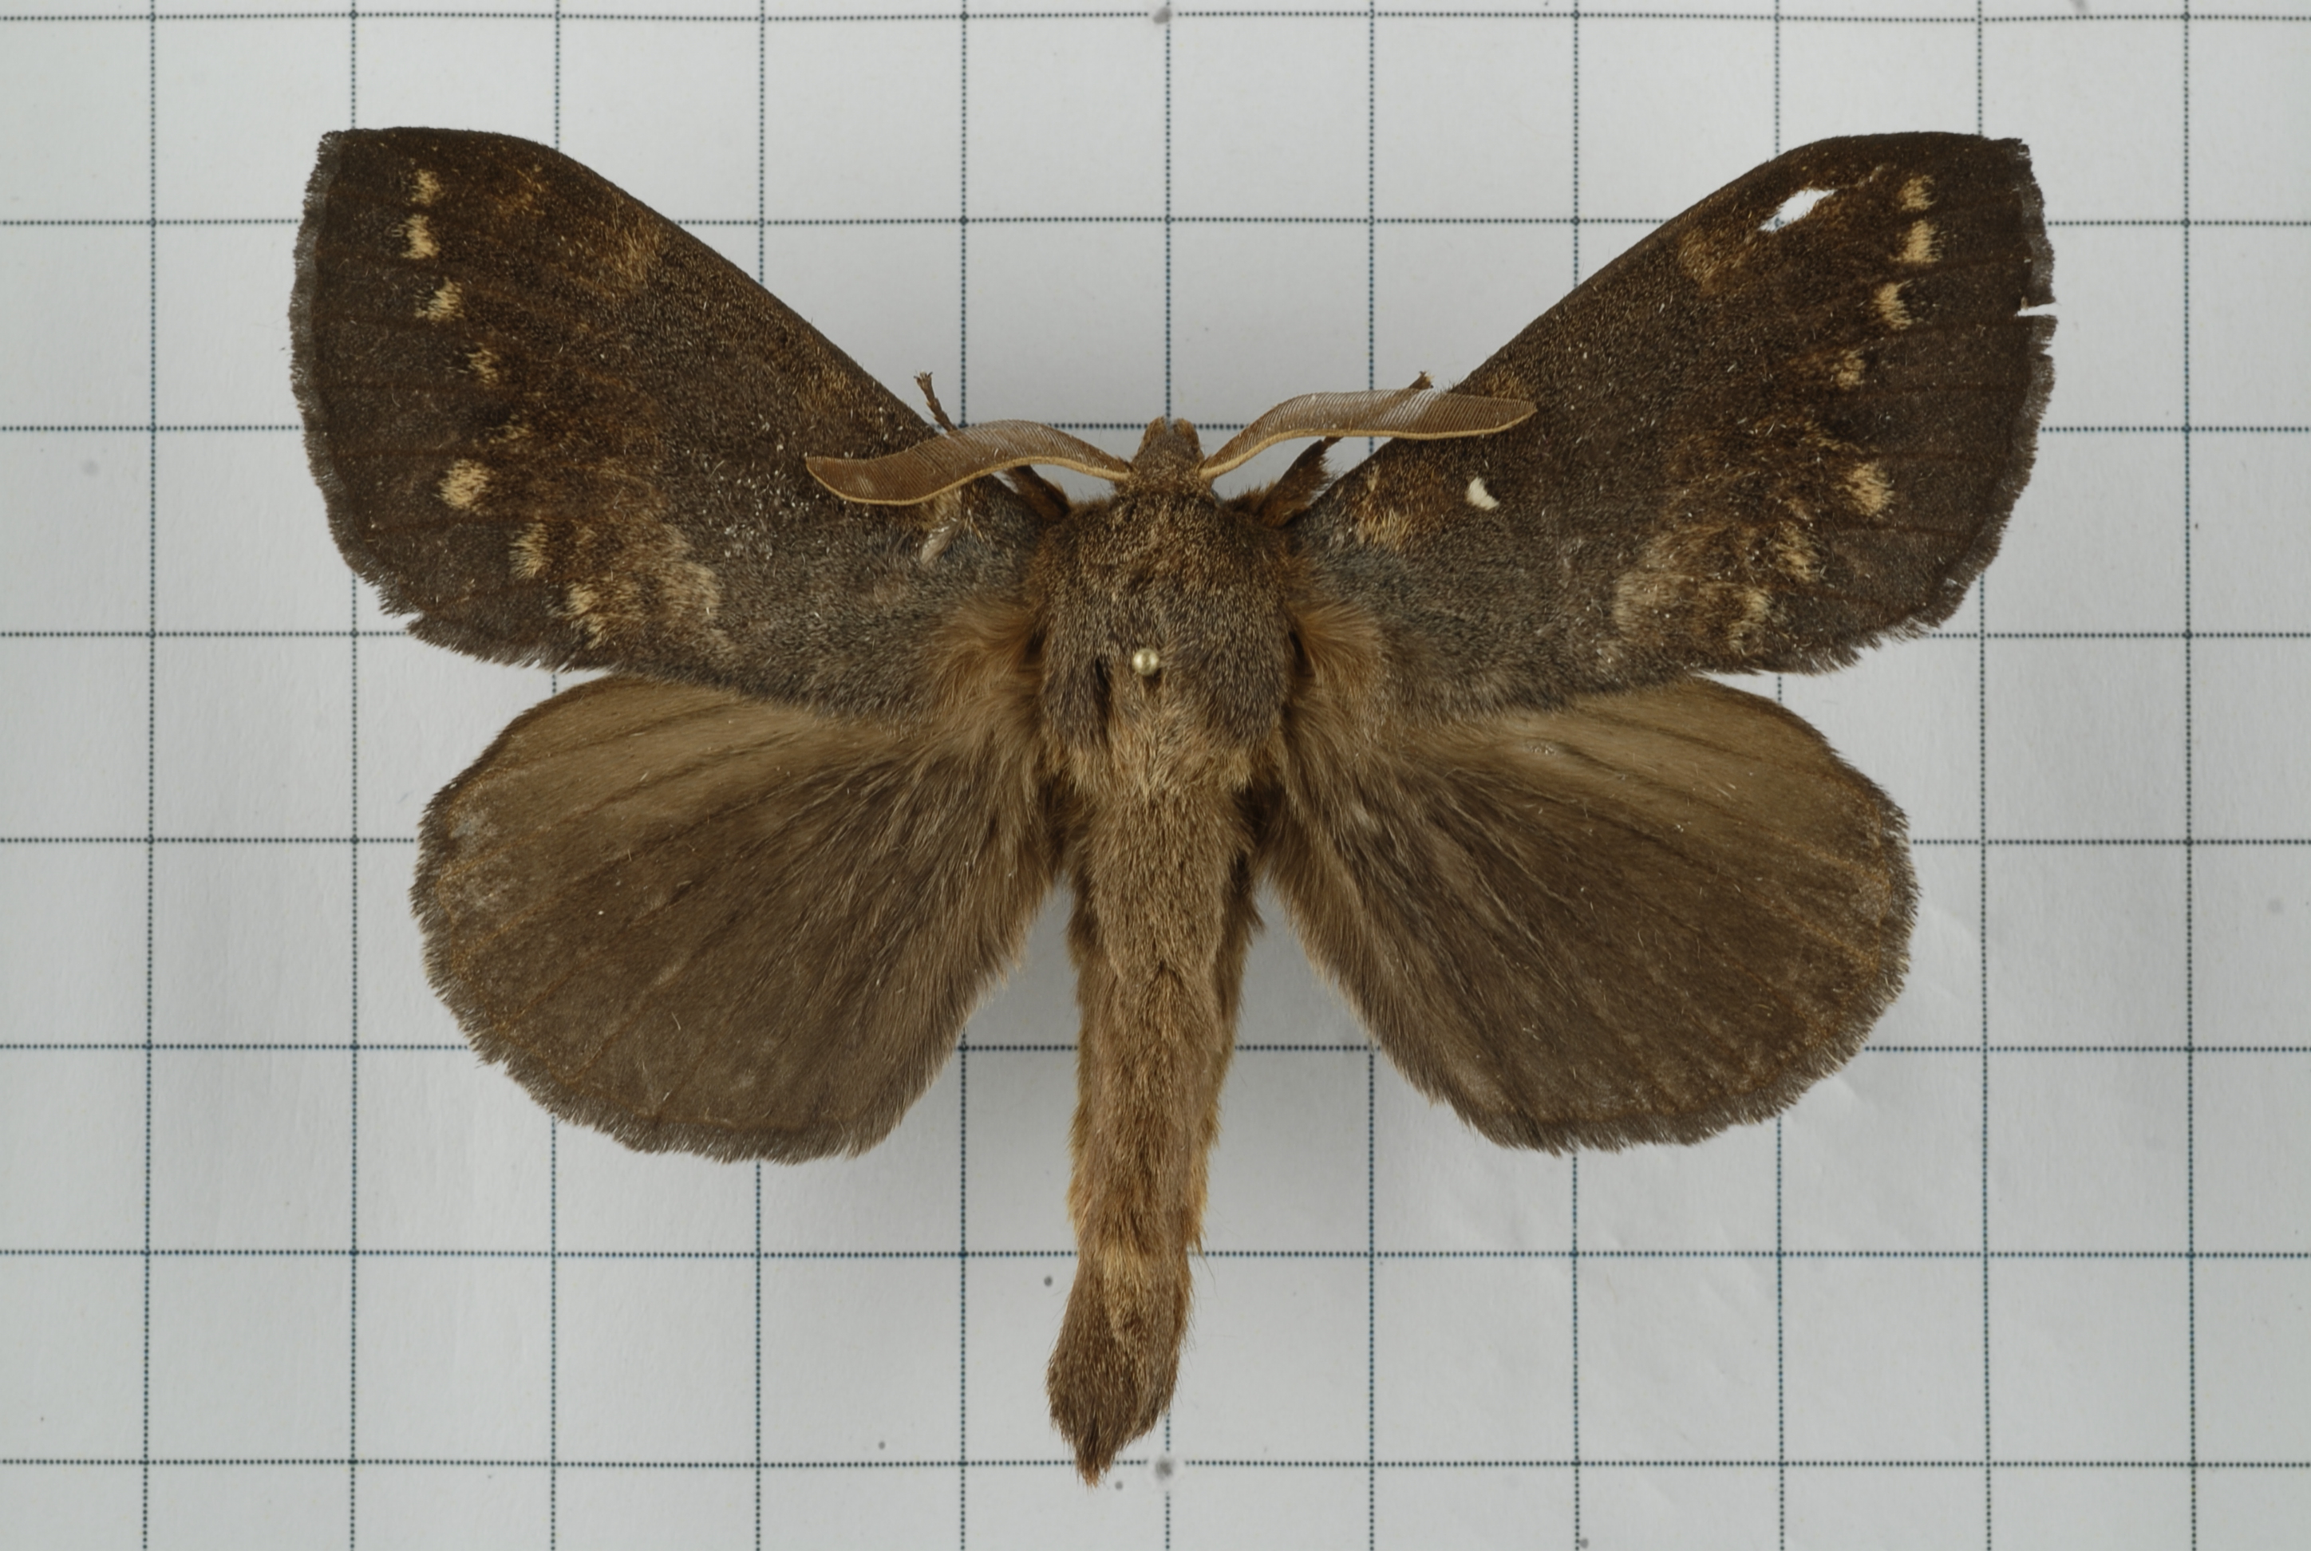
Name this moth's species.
Kunugia undans metanastroides
